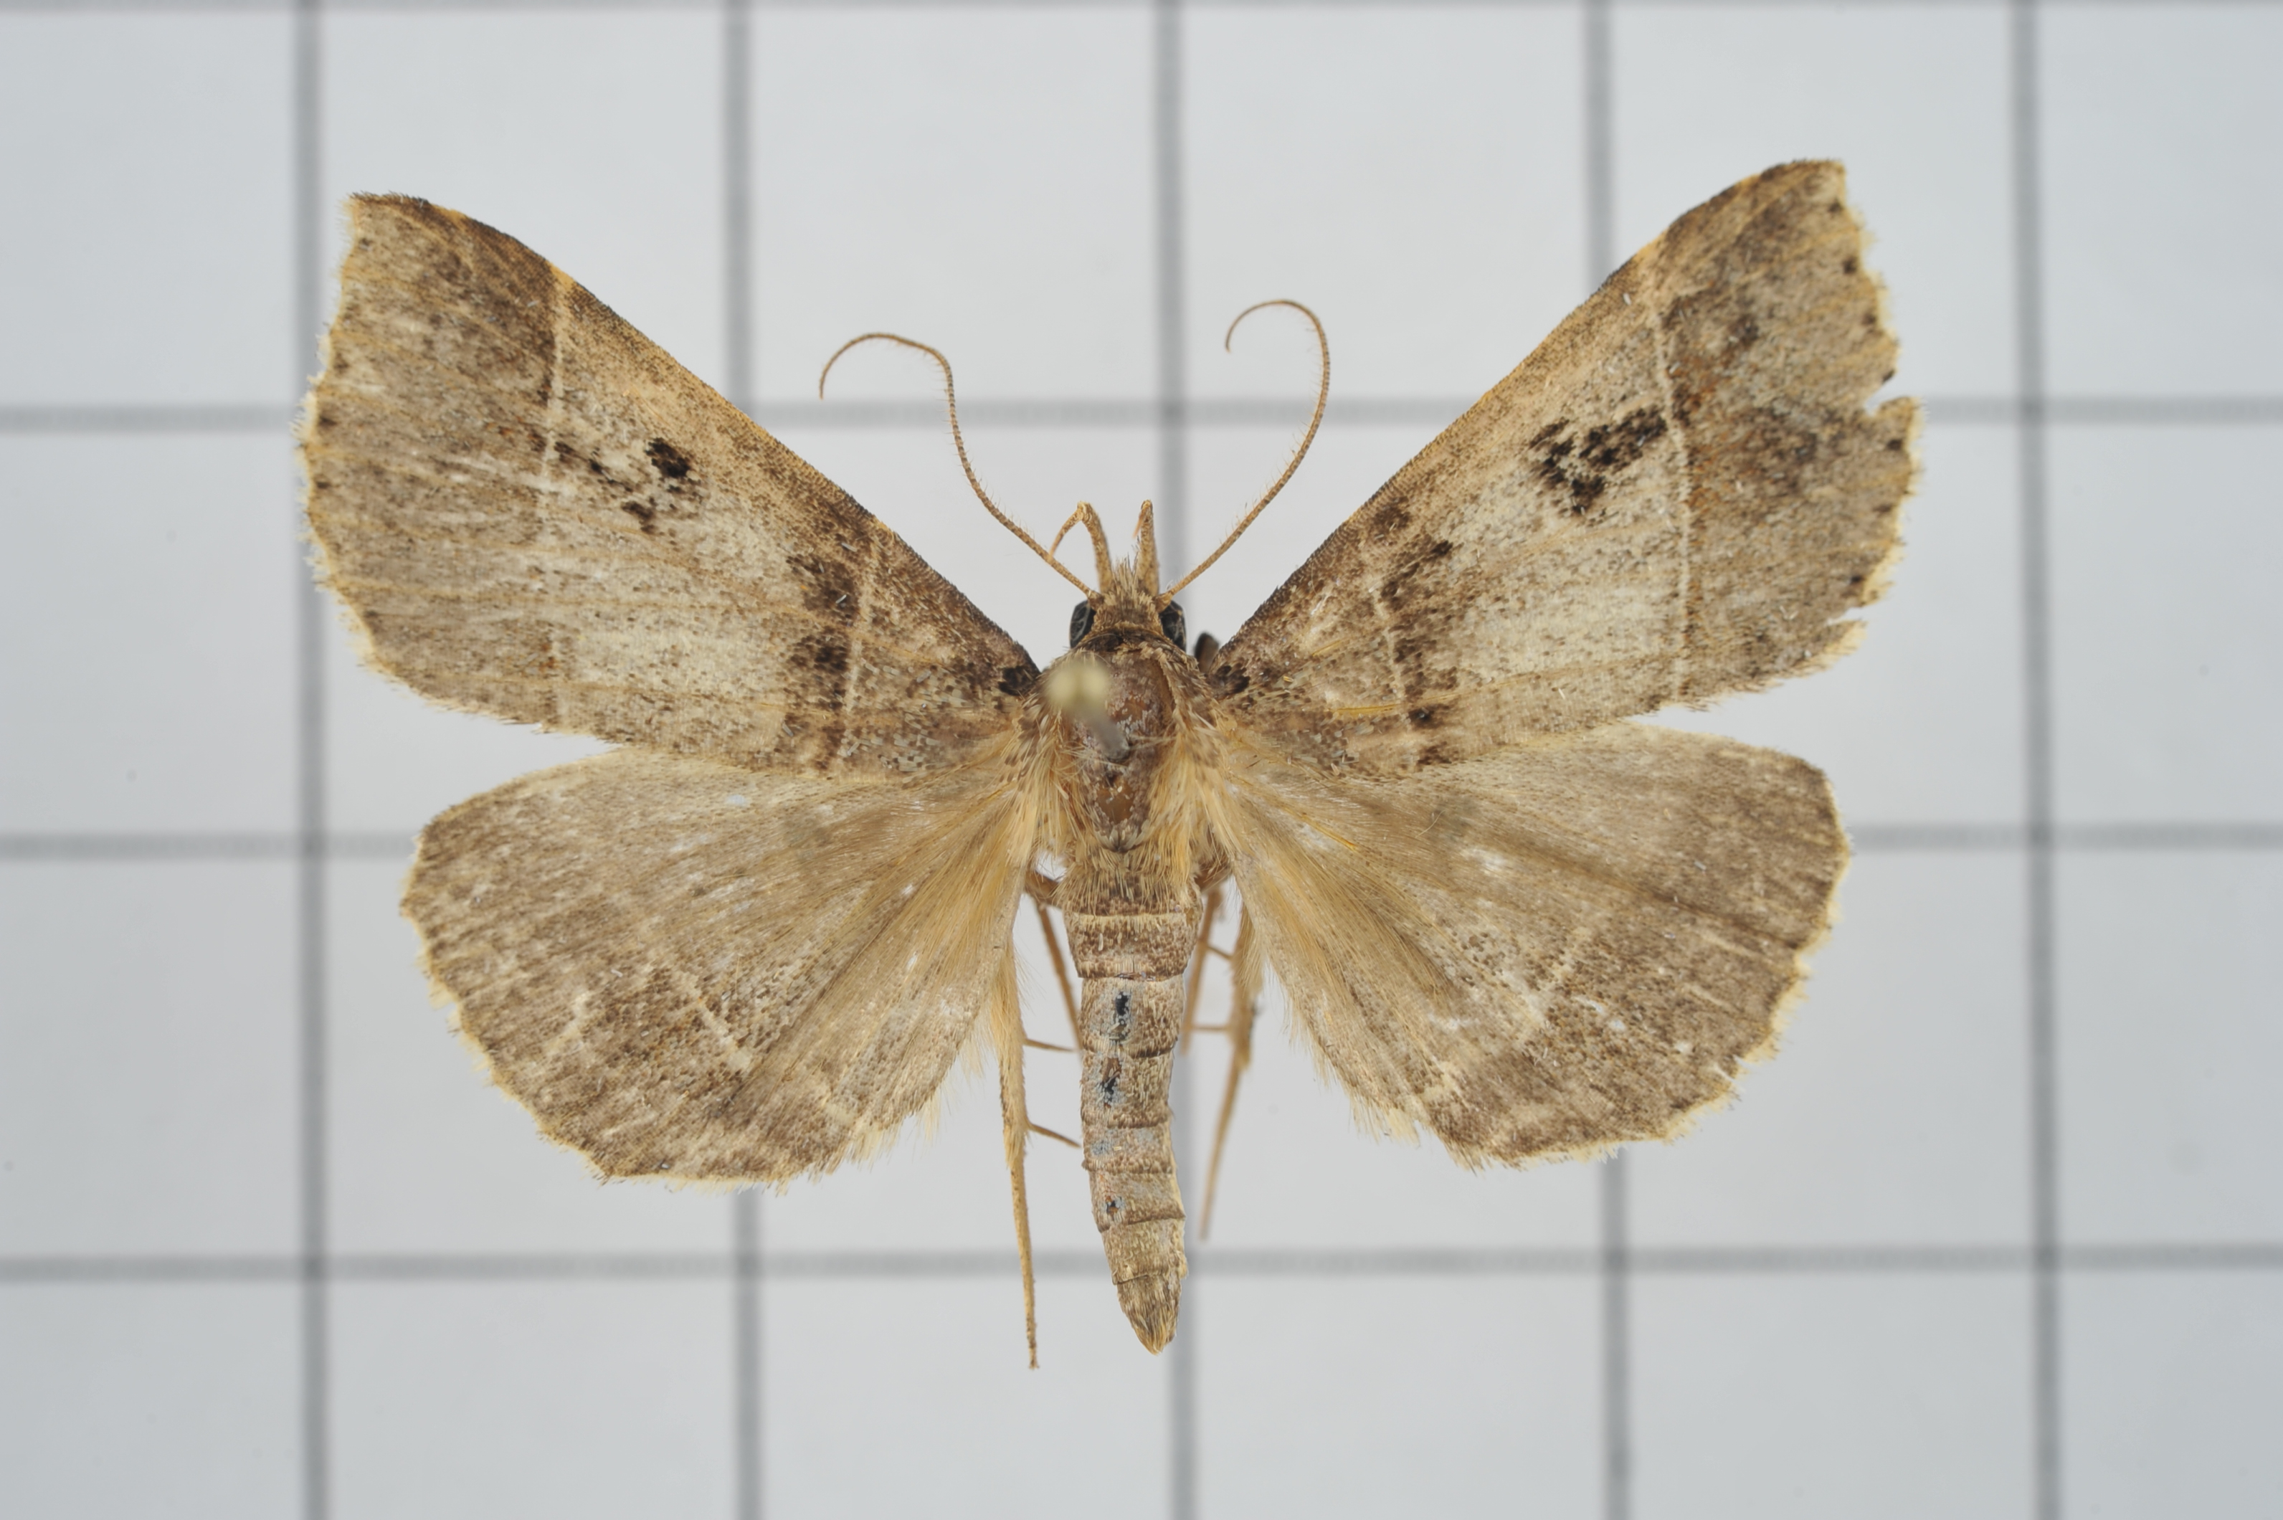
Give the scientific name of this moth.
Bertula parallela
